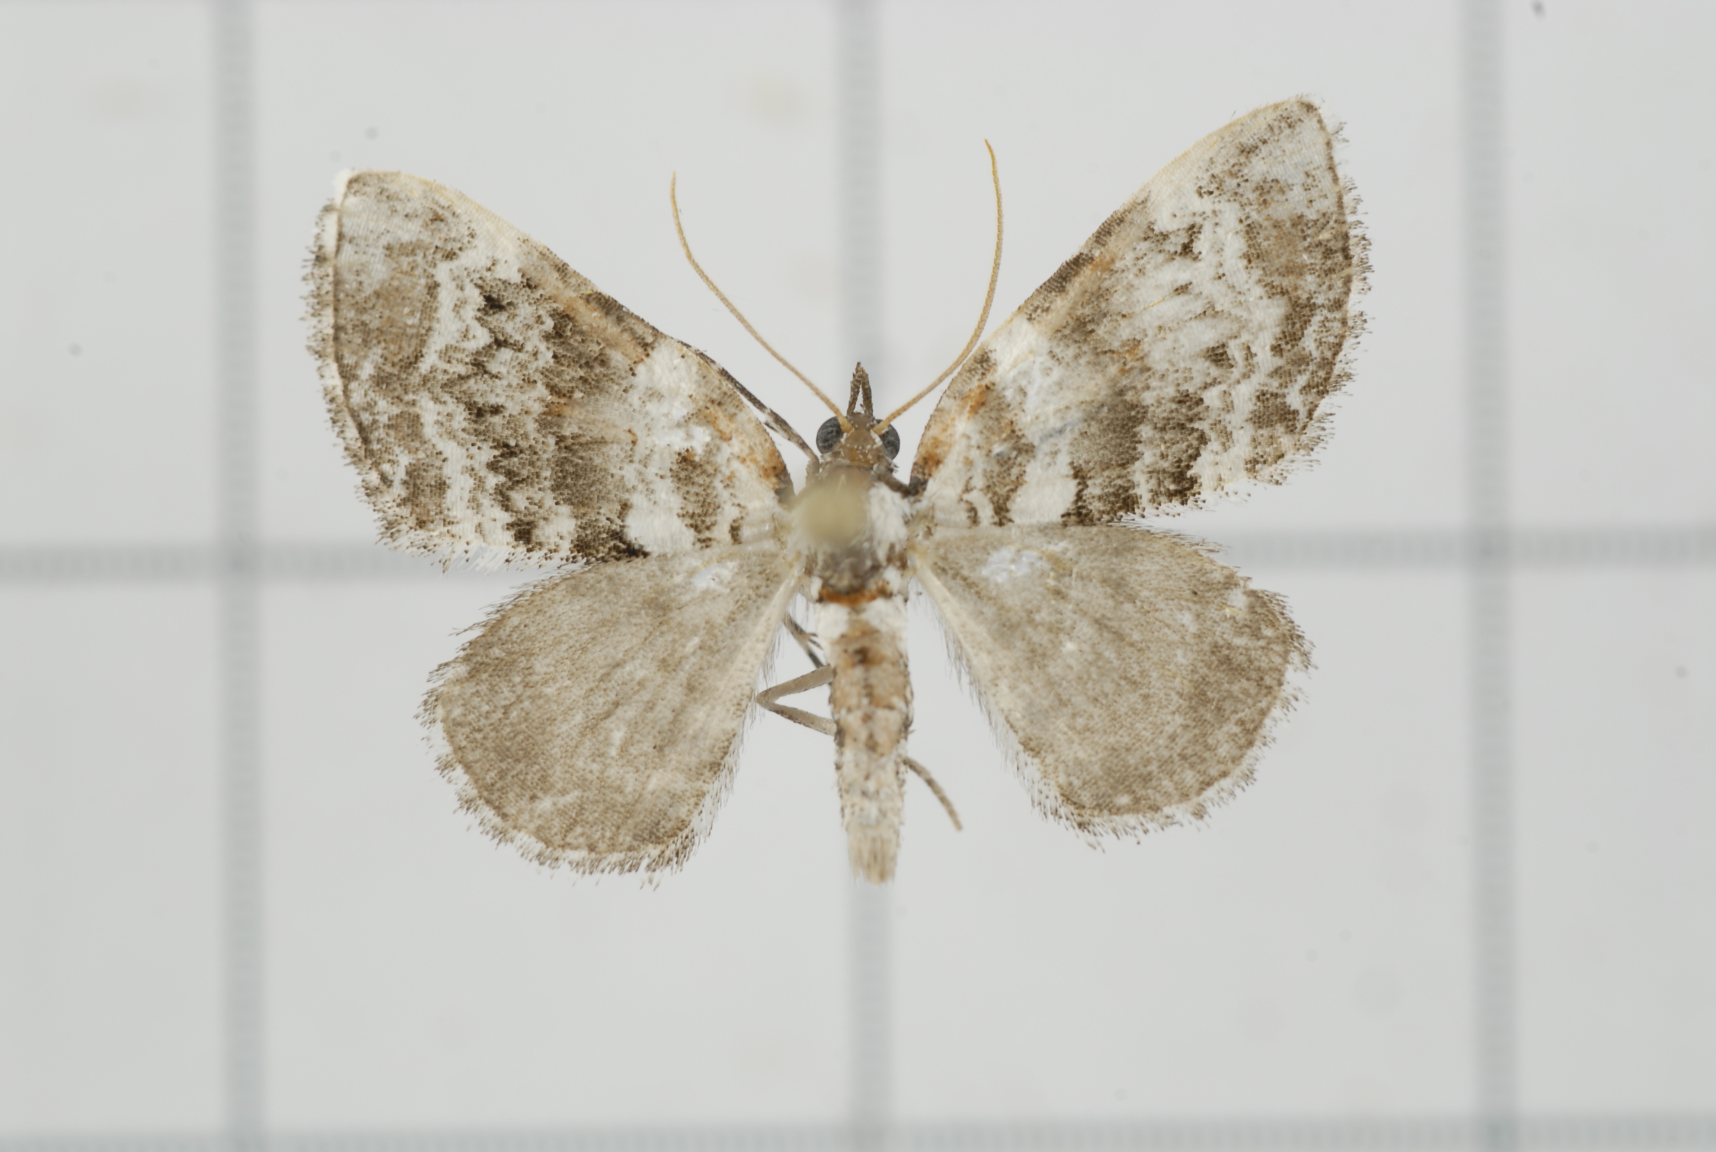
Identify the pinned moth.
Perizoma fasciaria
